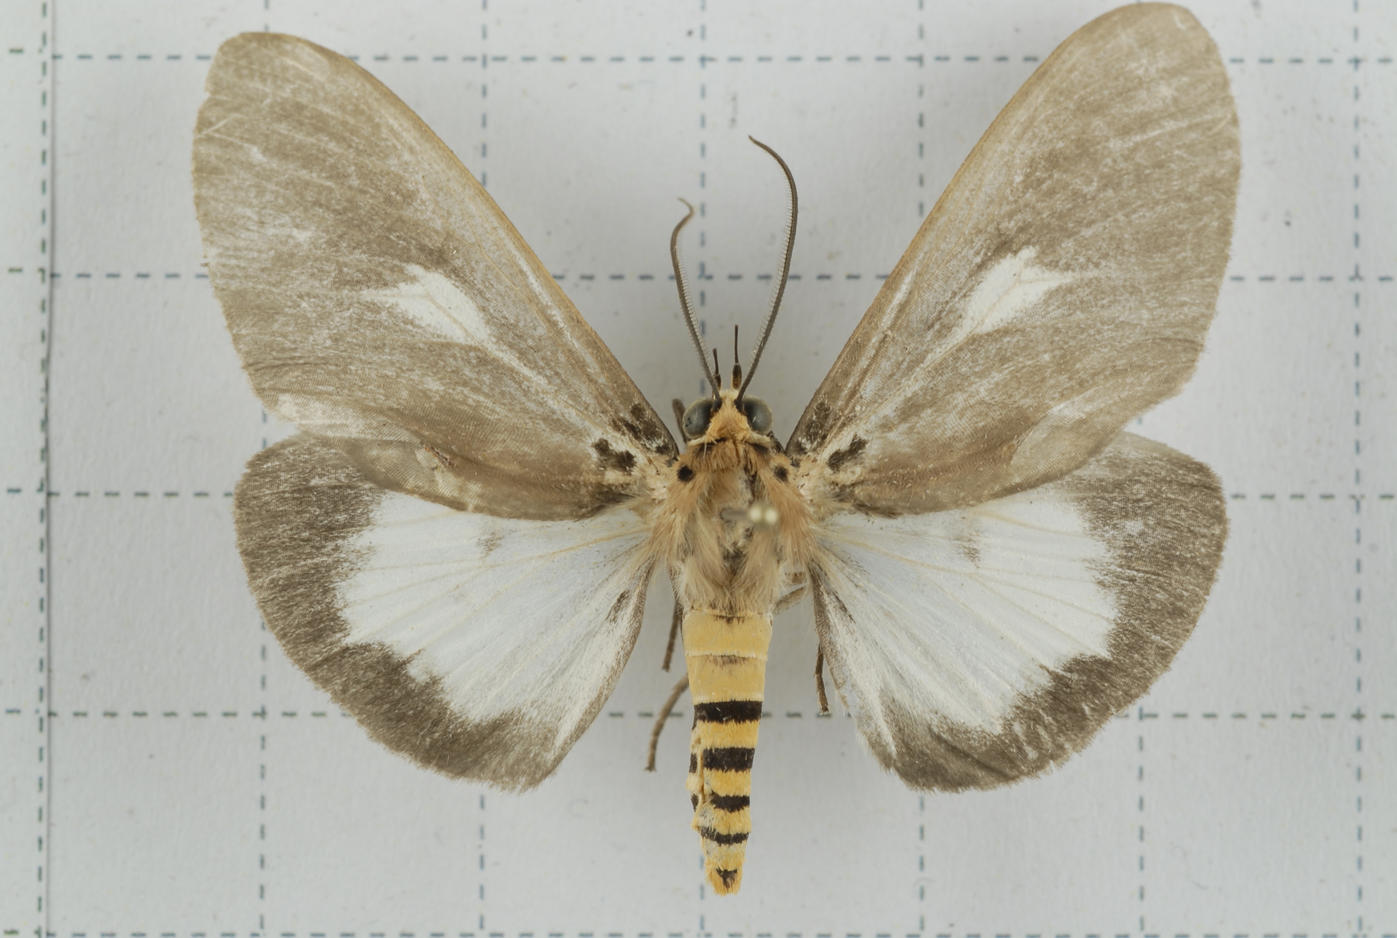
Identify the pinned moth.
Asota heliconia zebrina
